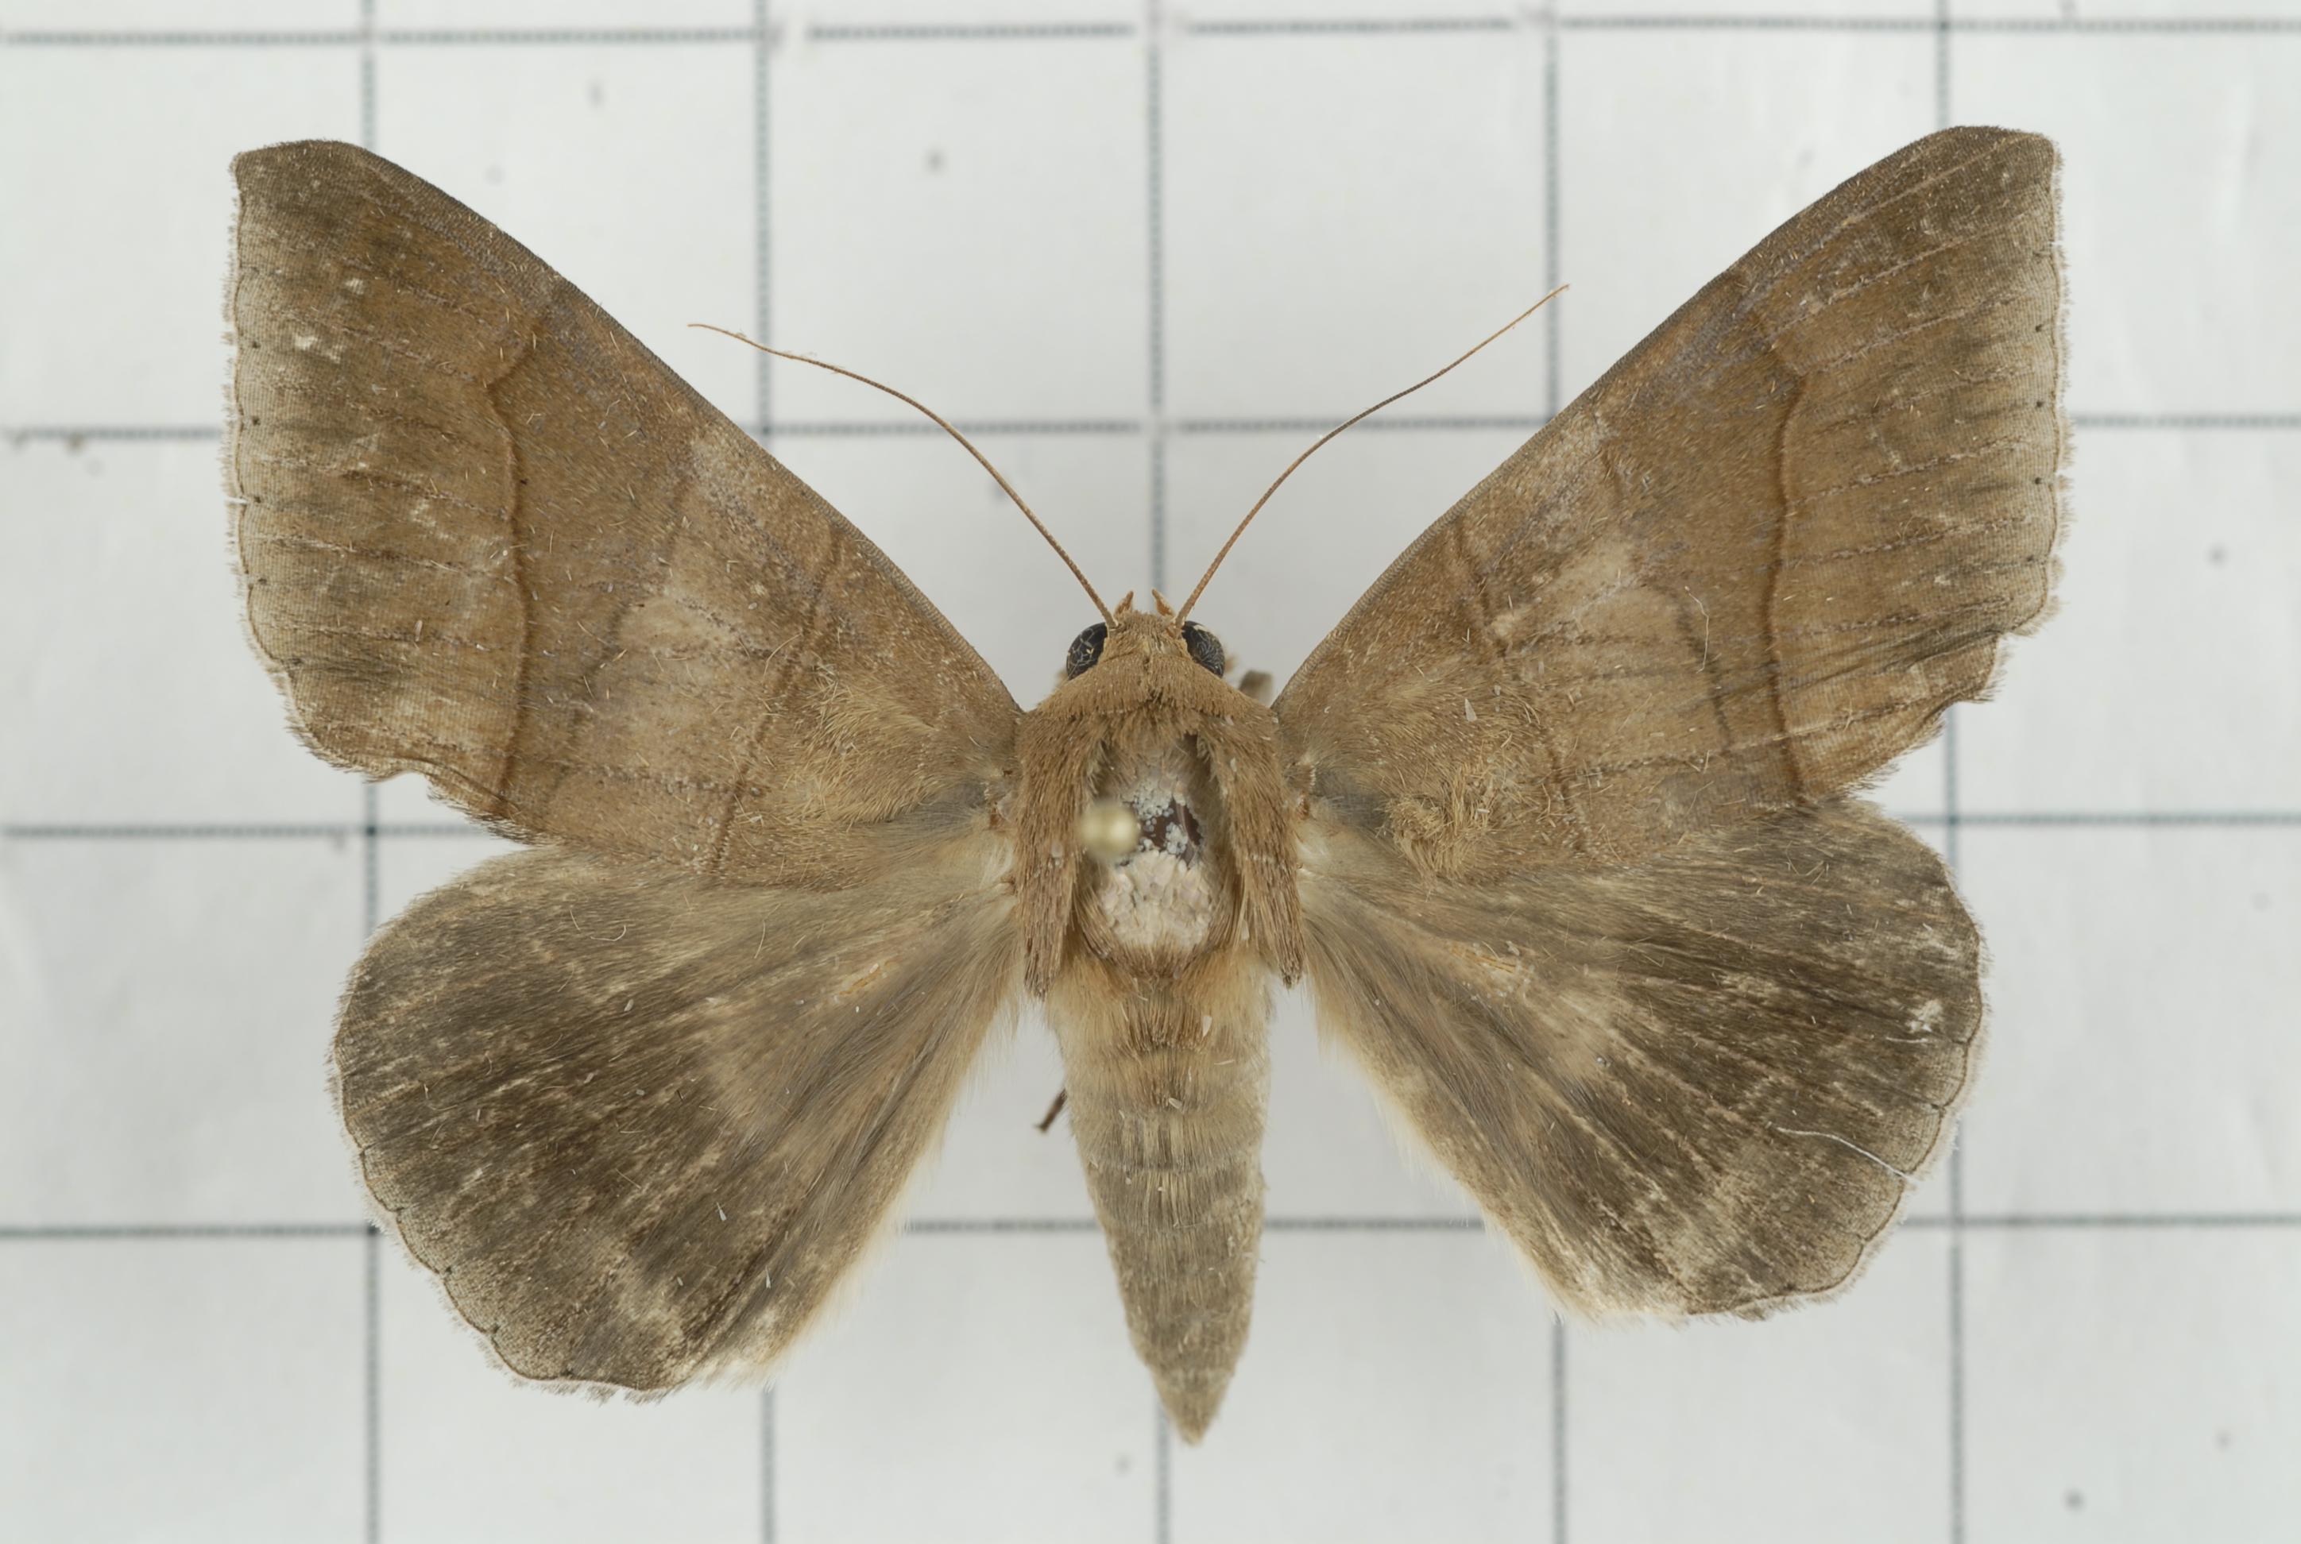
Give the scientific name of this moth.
Bastilla absentimacula
